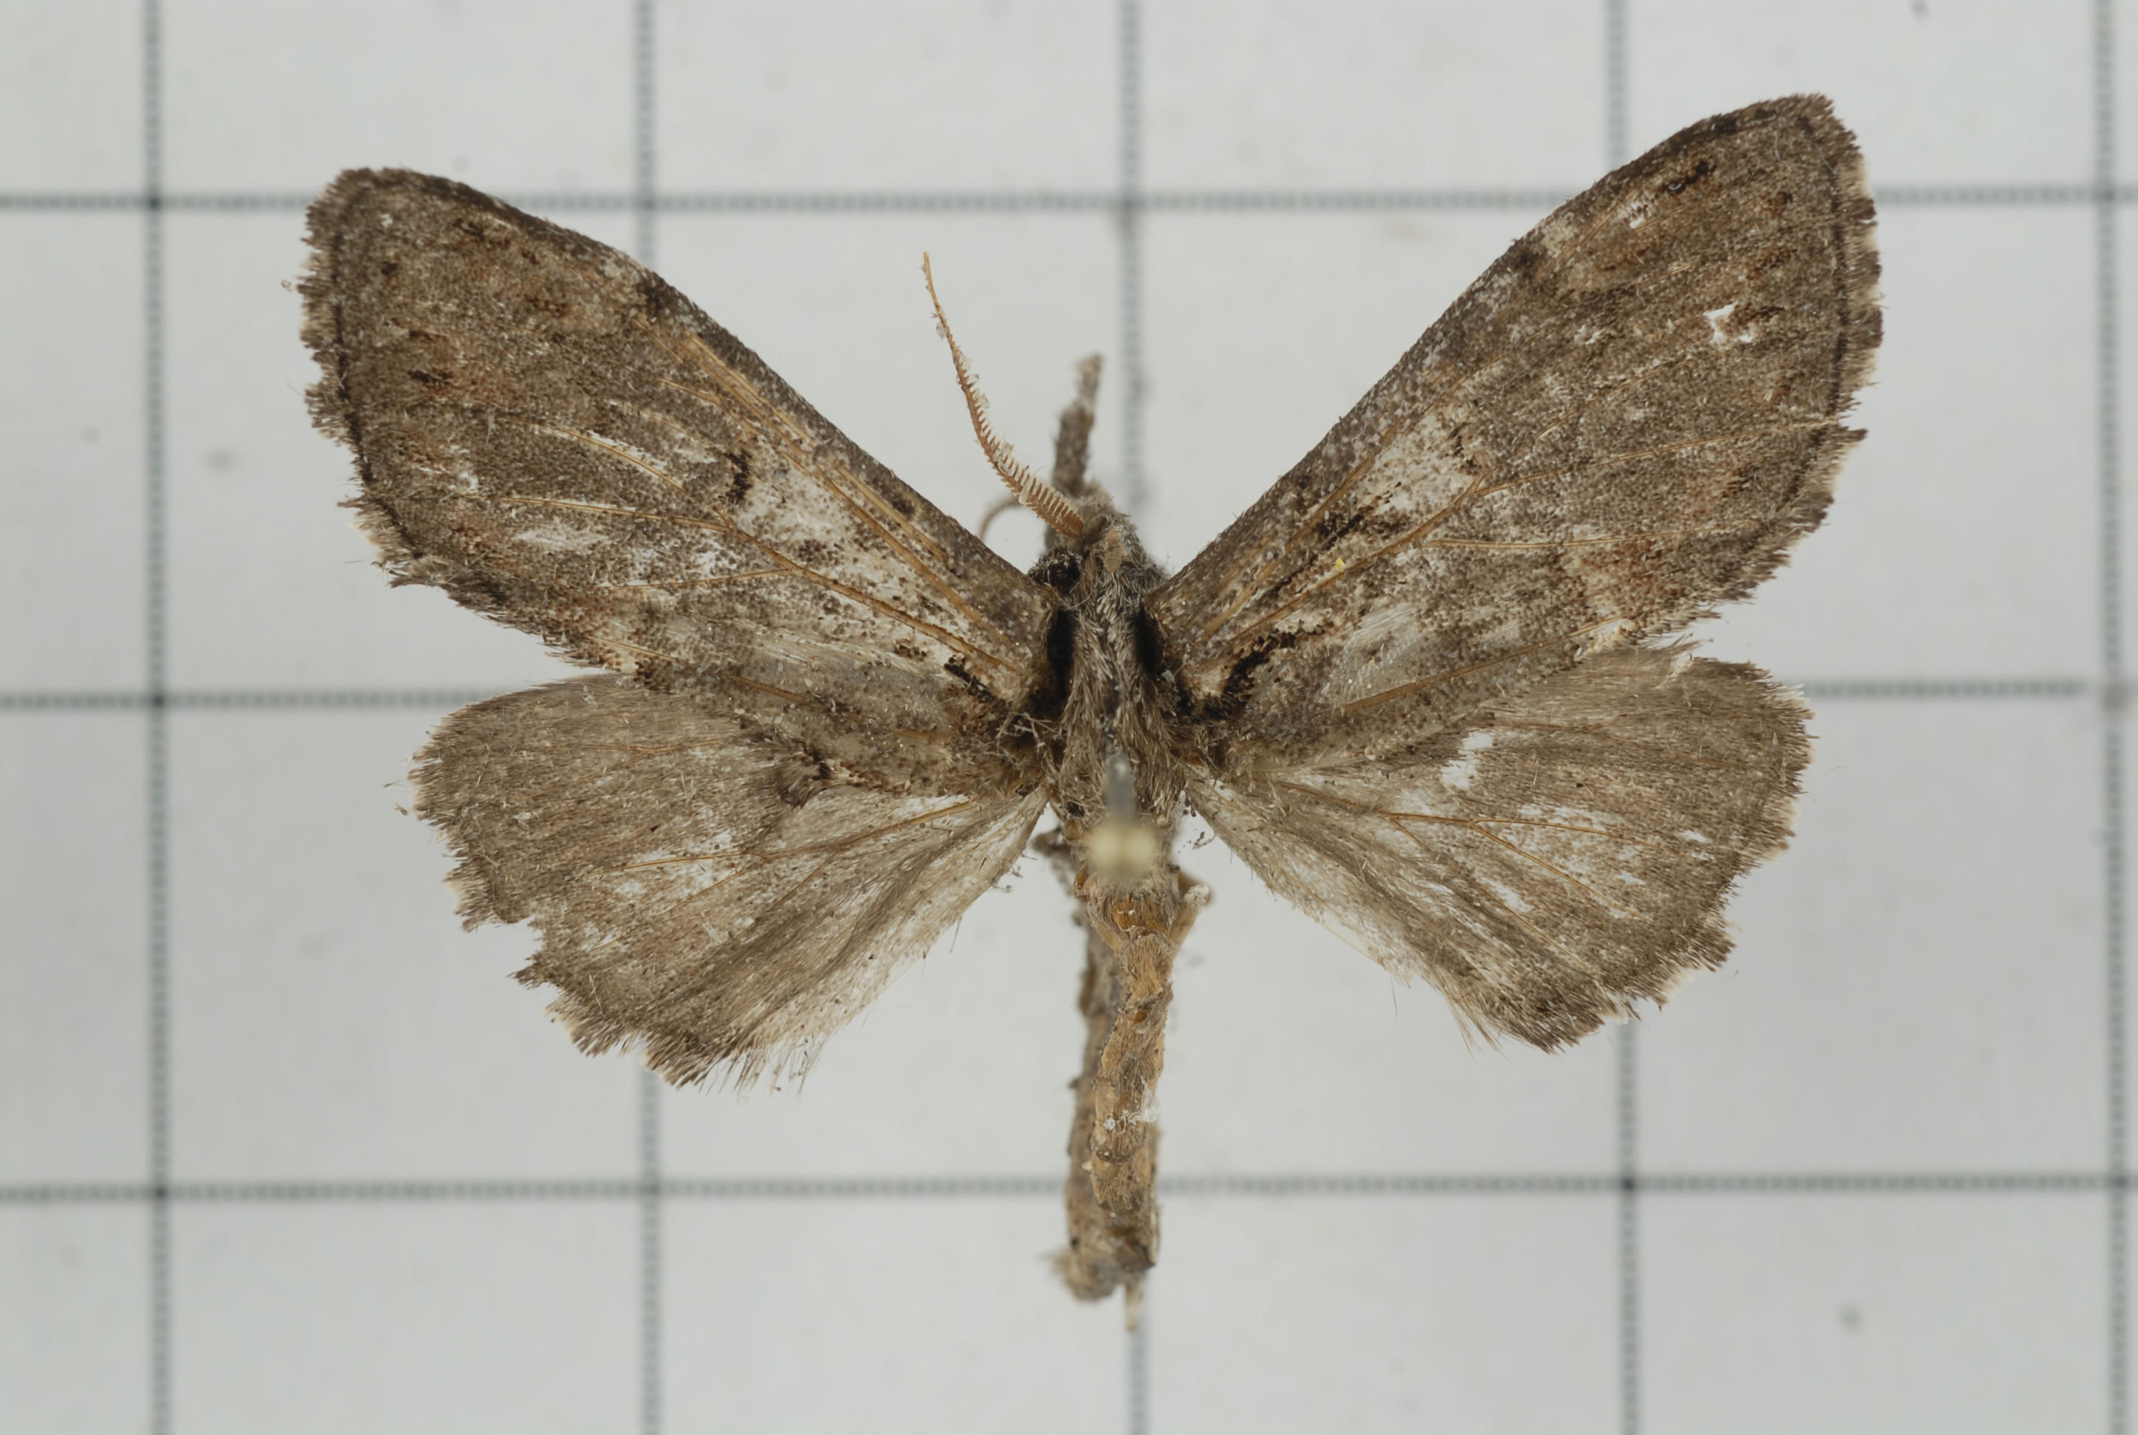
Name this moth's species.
Notodonta griseotincta
